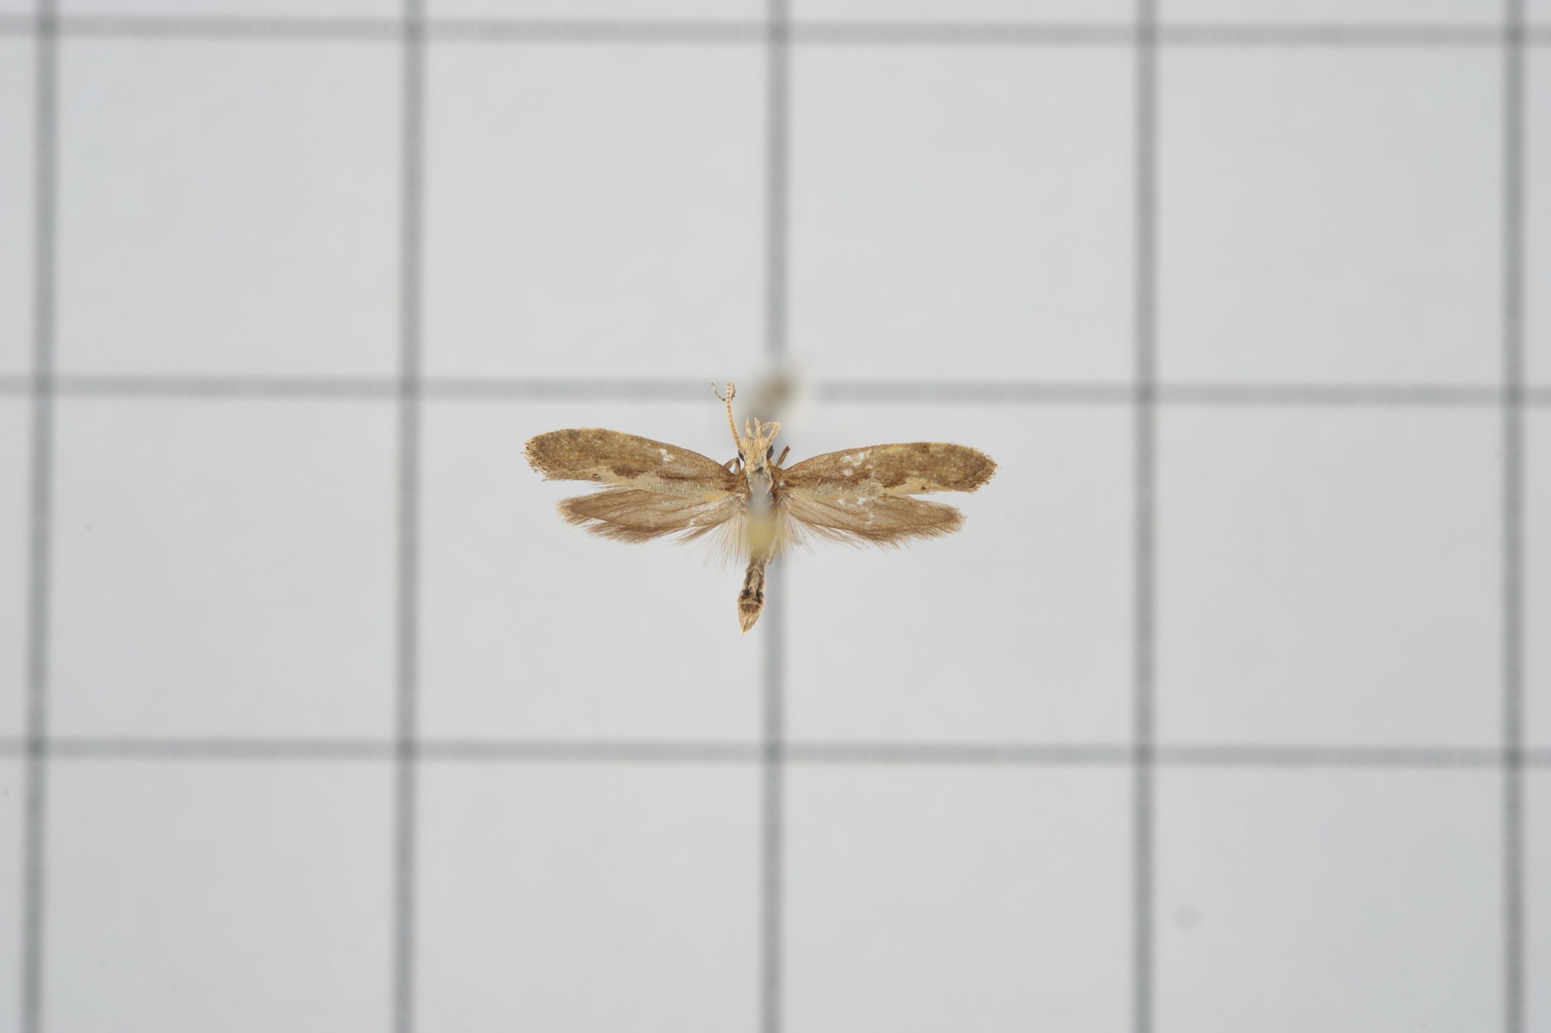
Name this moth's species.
Plutella xylostella
